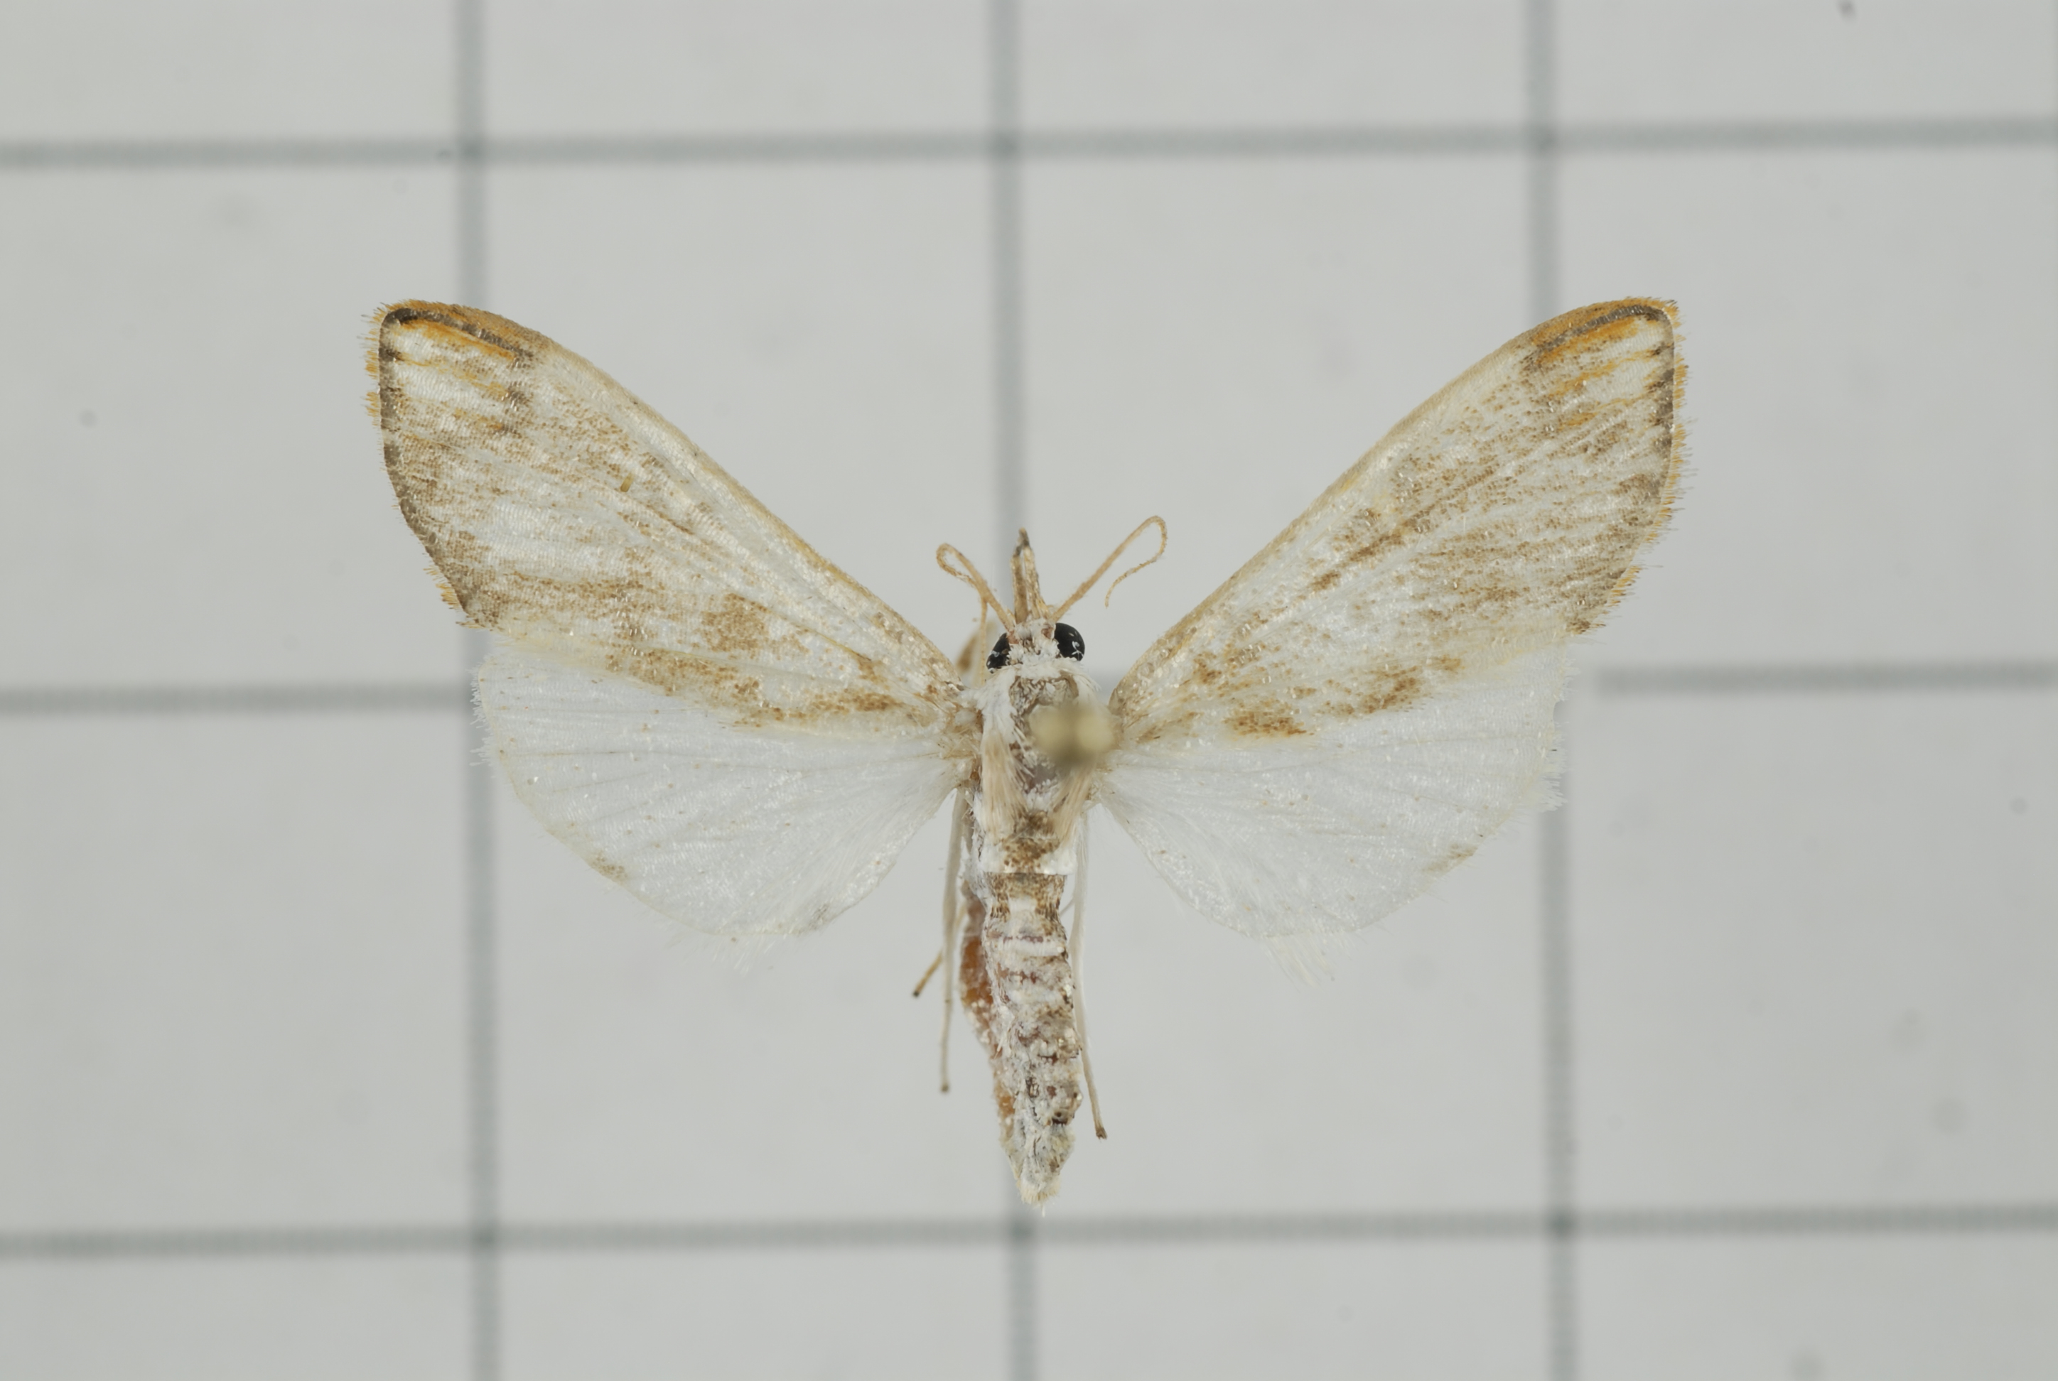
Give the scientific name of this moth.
Cirrhochrista fuscusa
